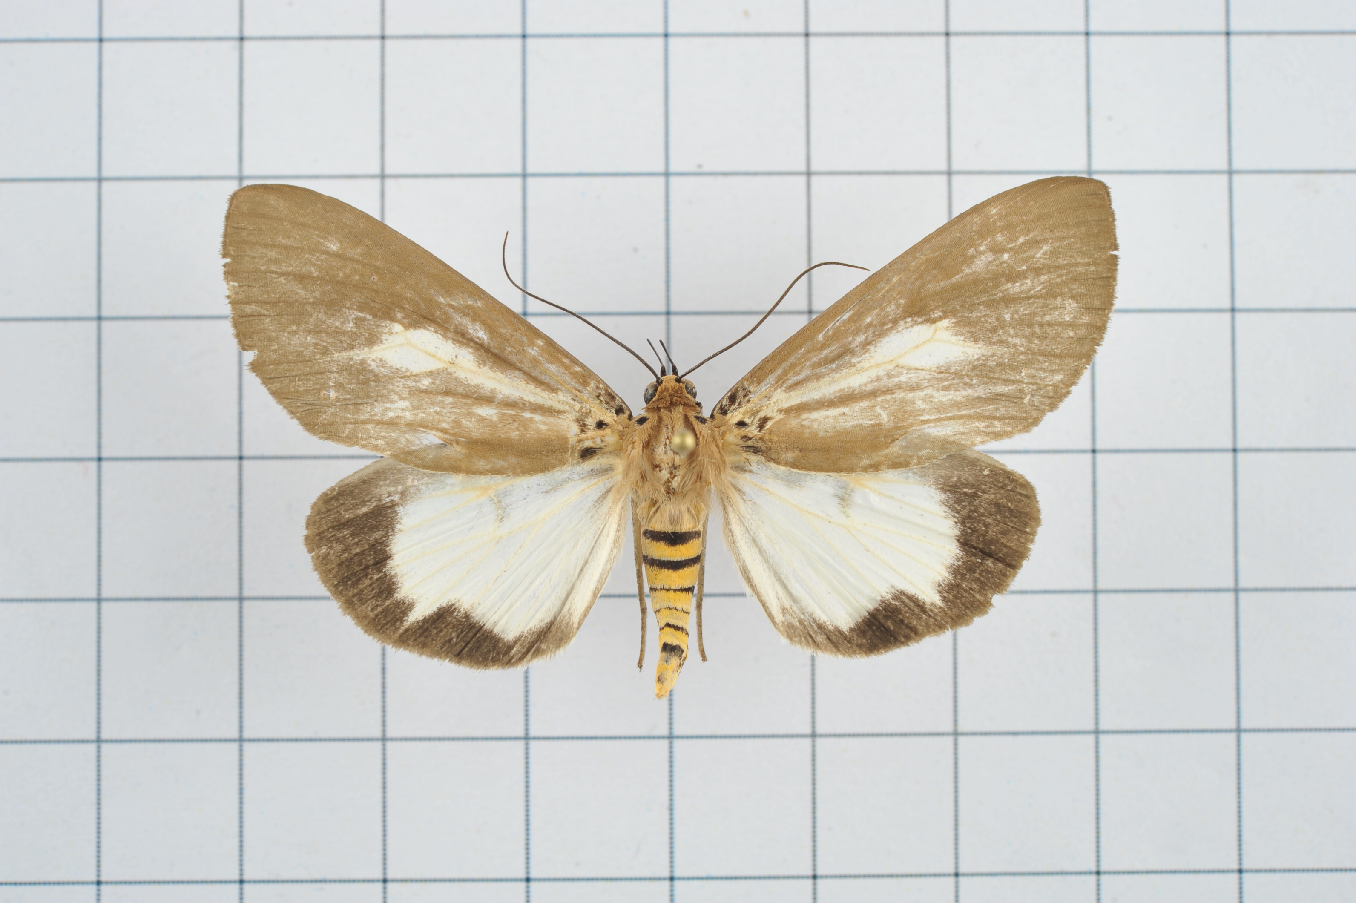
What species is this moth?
Asota heliconia zebrina
